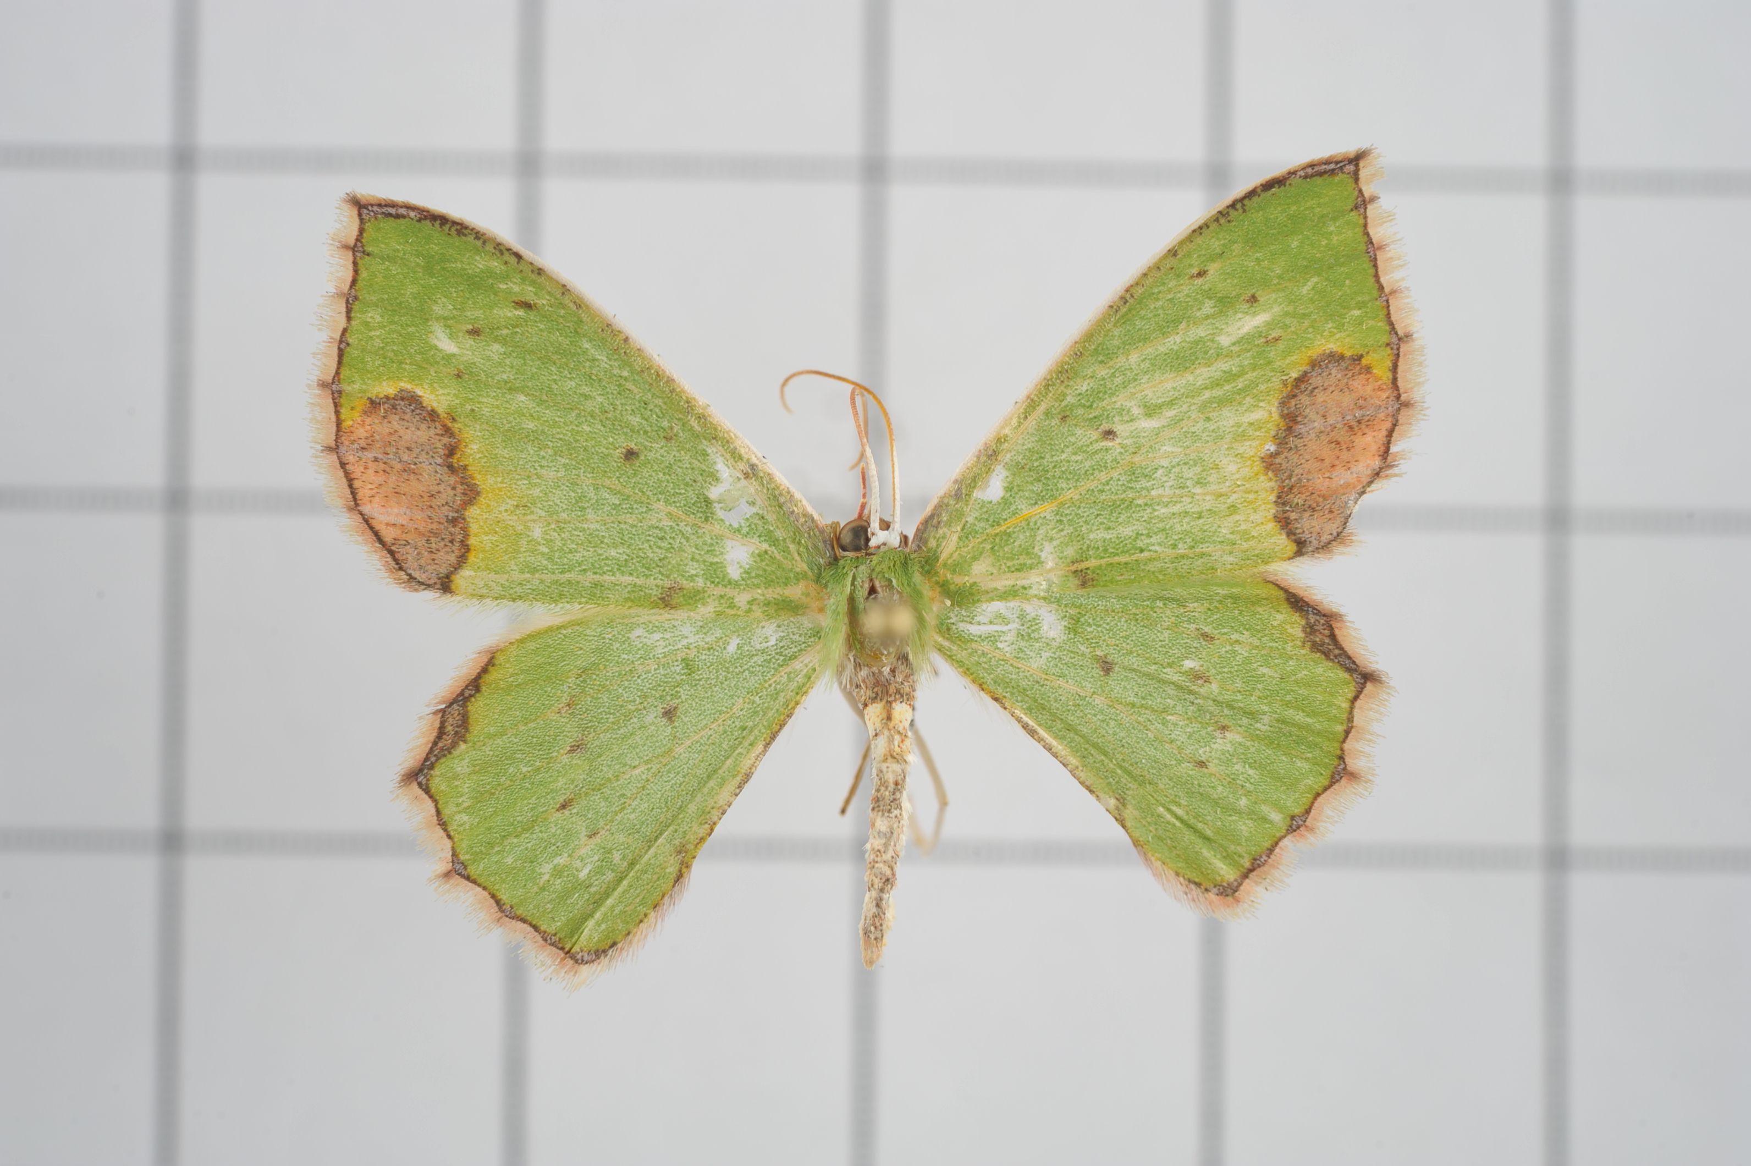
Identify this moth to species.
Spaniocentra hollowayi
